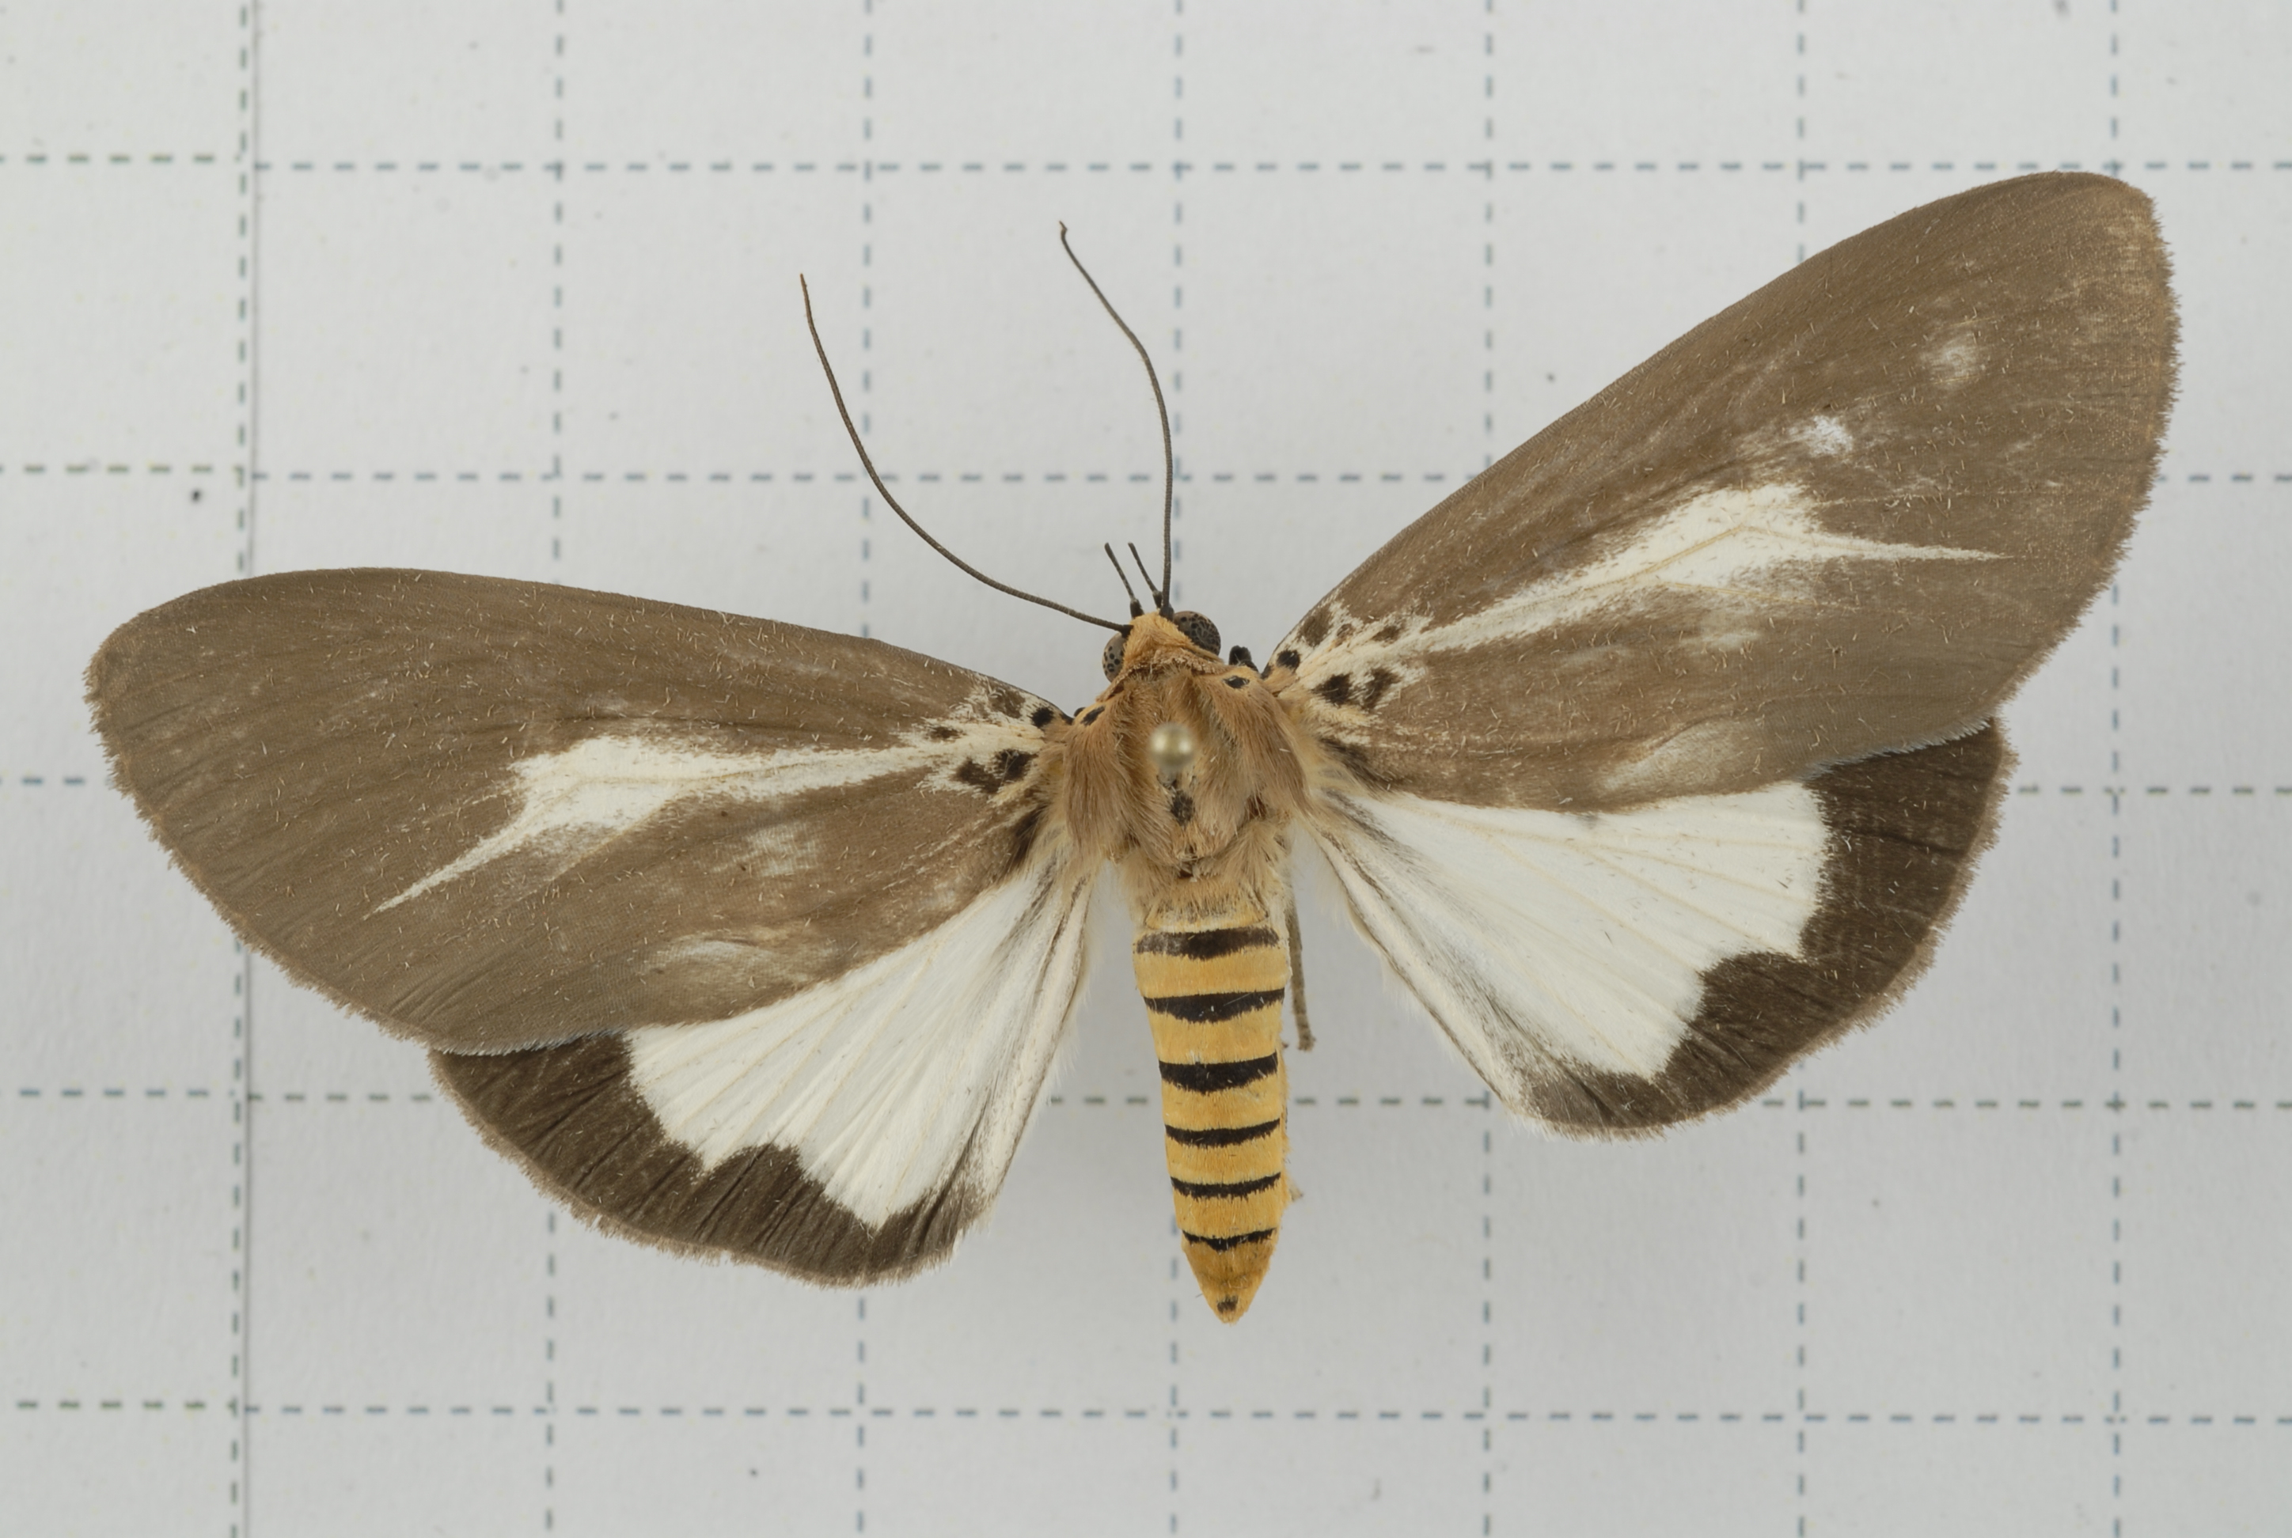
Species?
Asota heliconia zebrina
